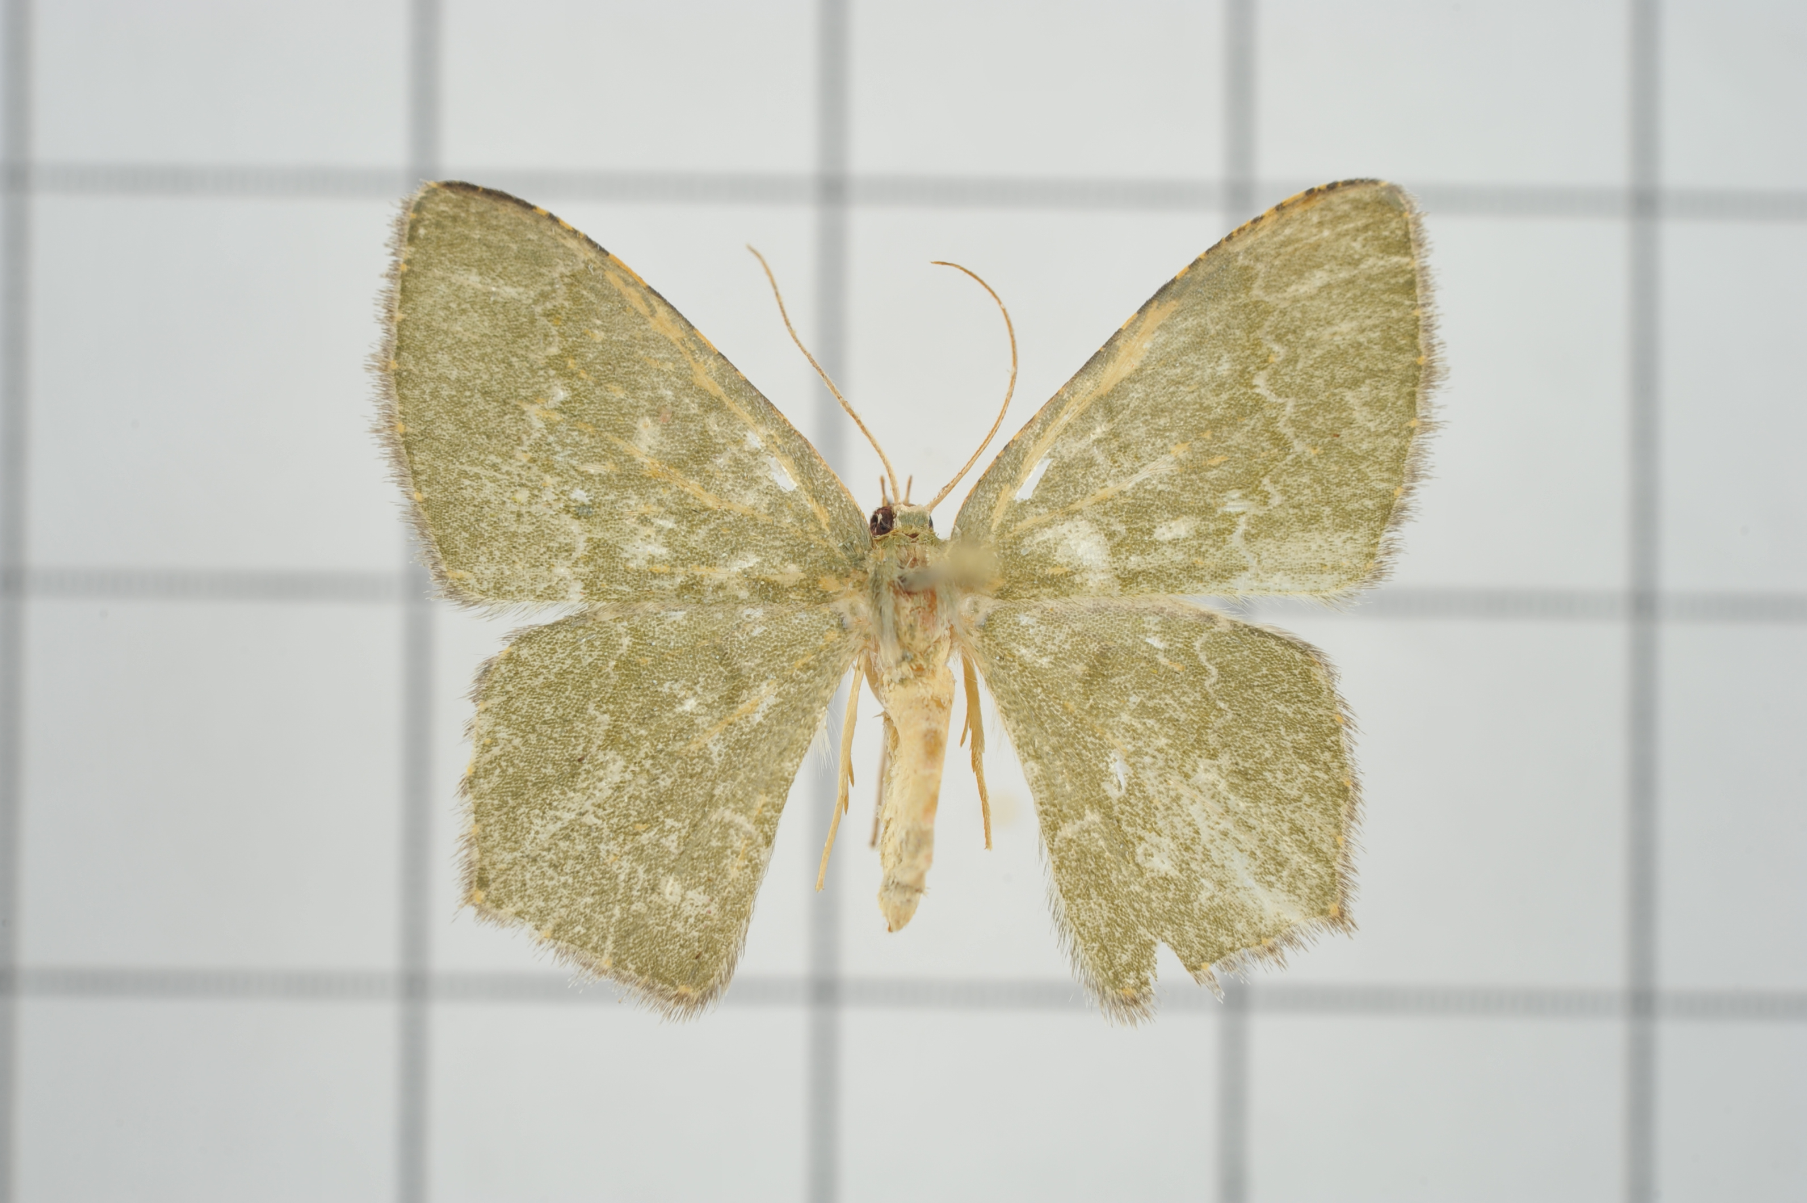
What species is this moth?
Maxates acutigoniata
